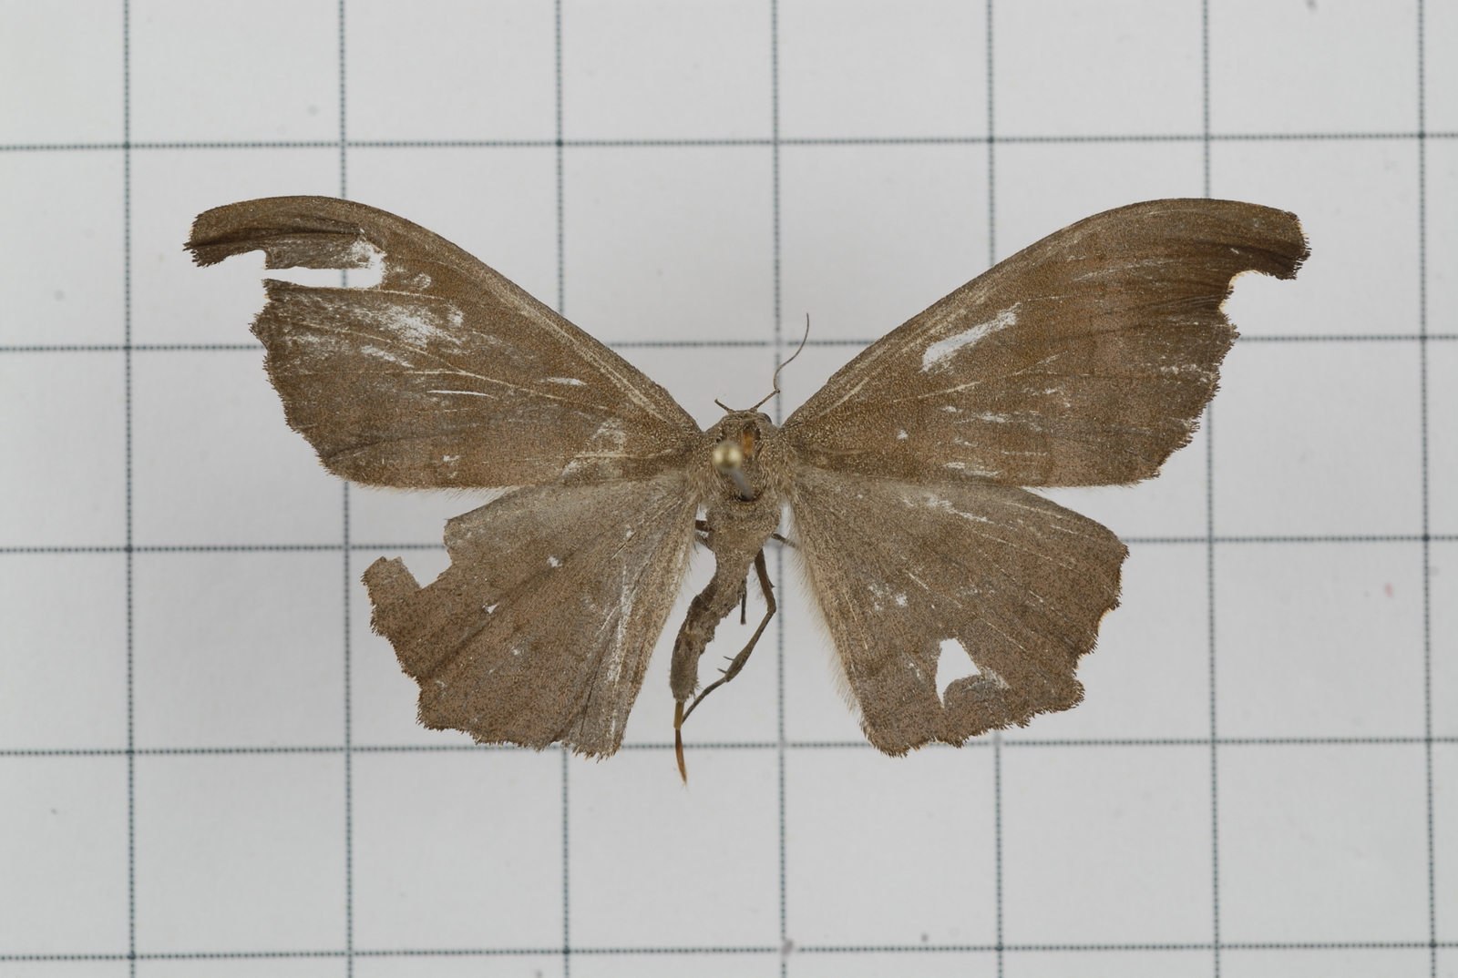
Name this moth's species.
Hyposidra talaca talaca
